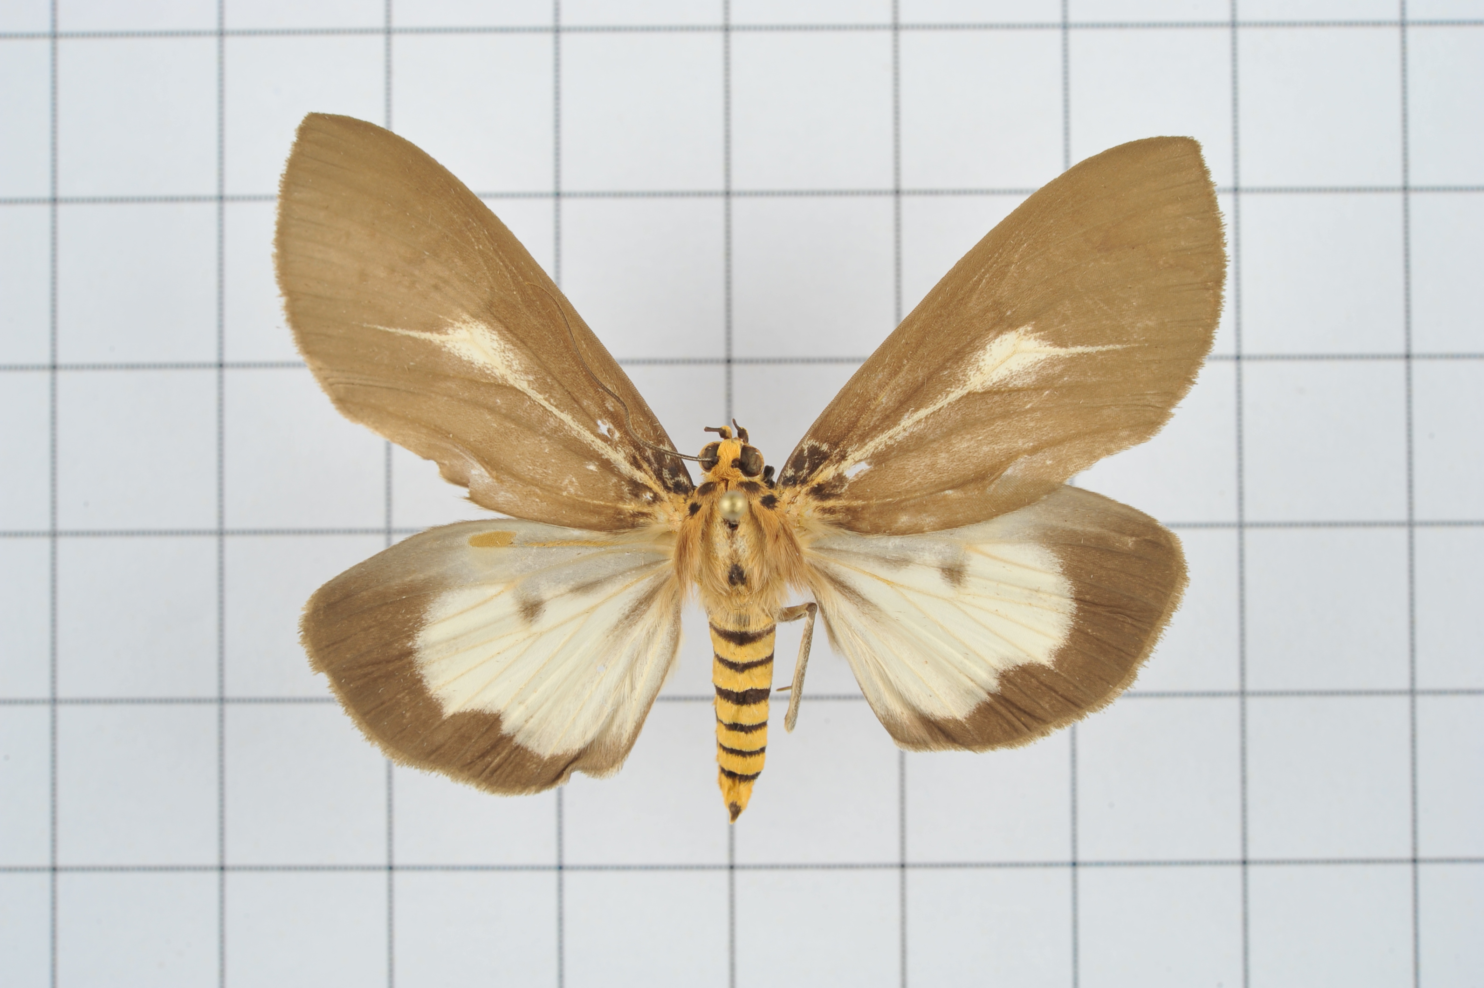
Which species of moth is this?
Asota heliconia zebrina
